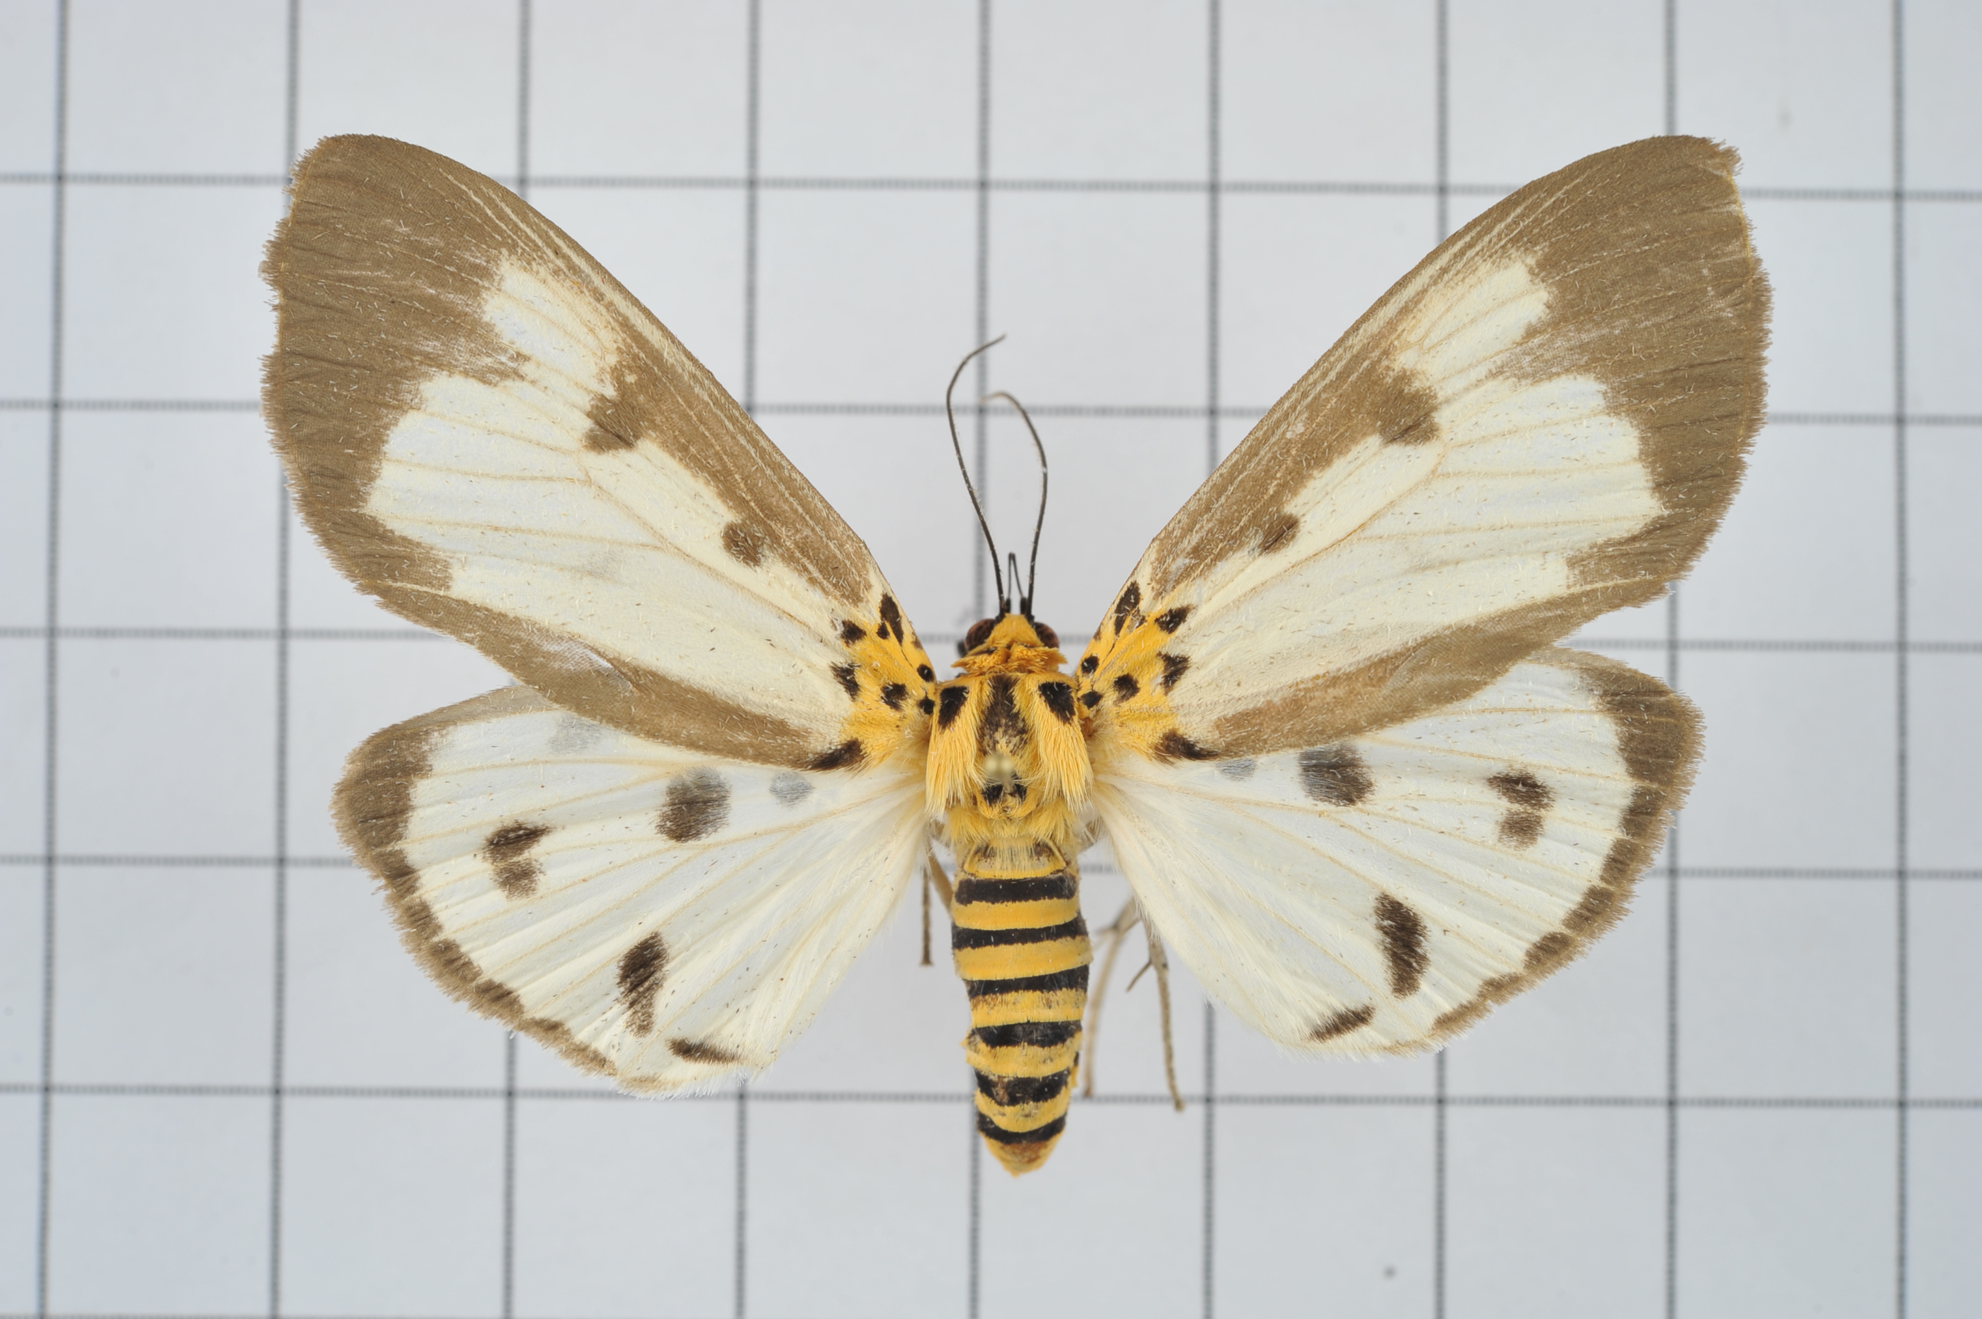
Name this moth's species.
Asota plana lacteata
